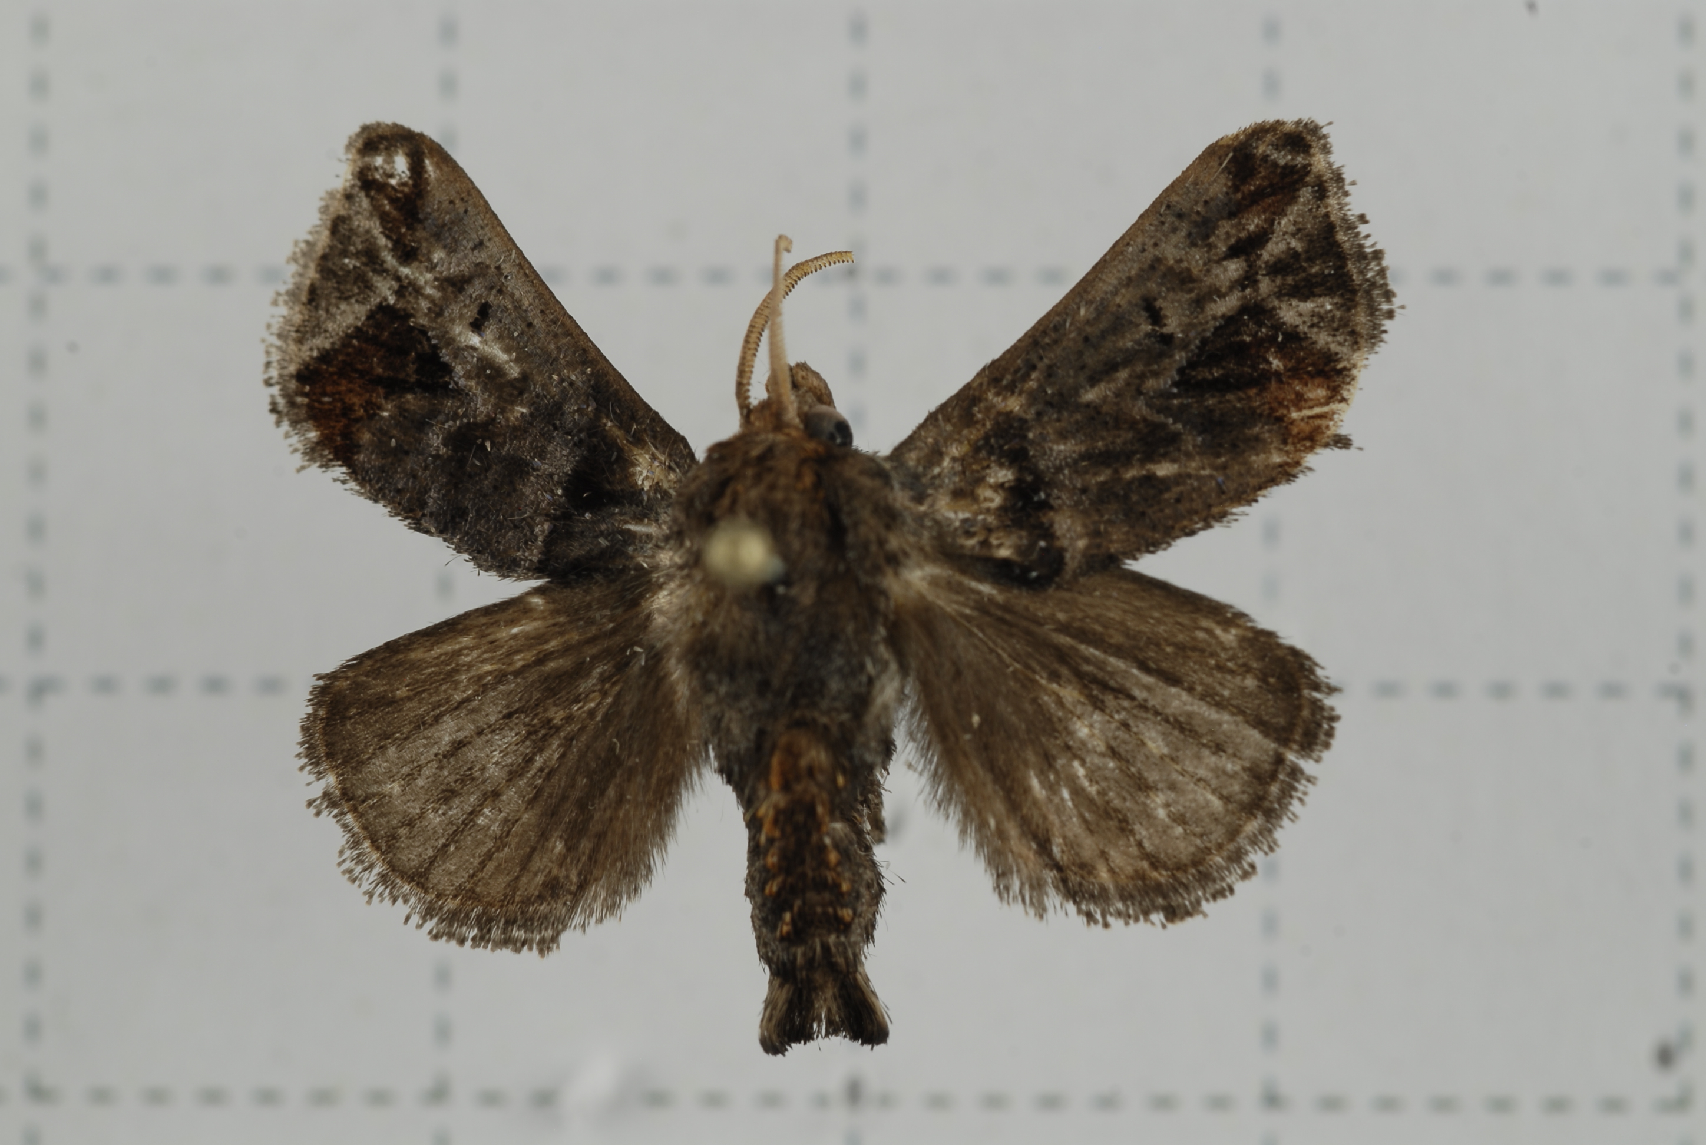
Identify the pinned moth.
Phlossa conjuncta
